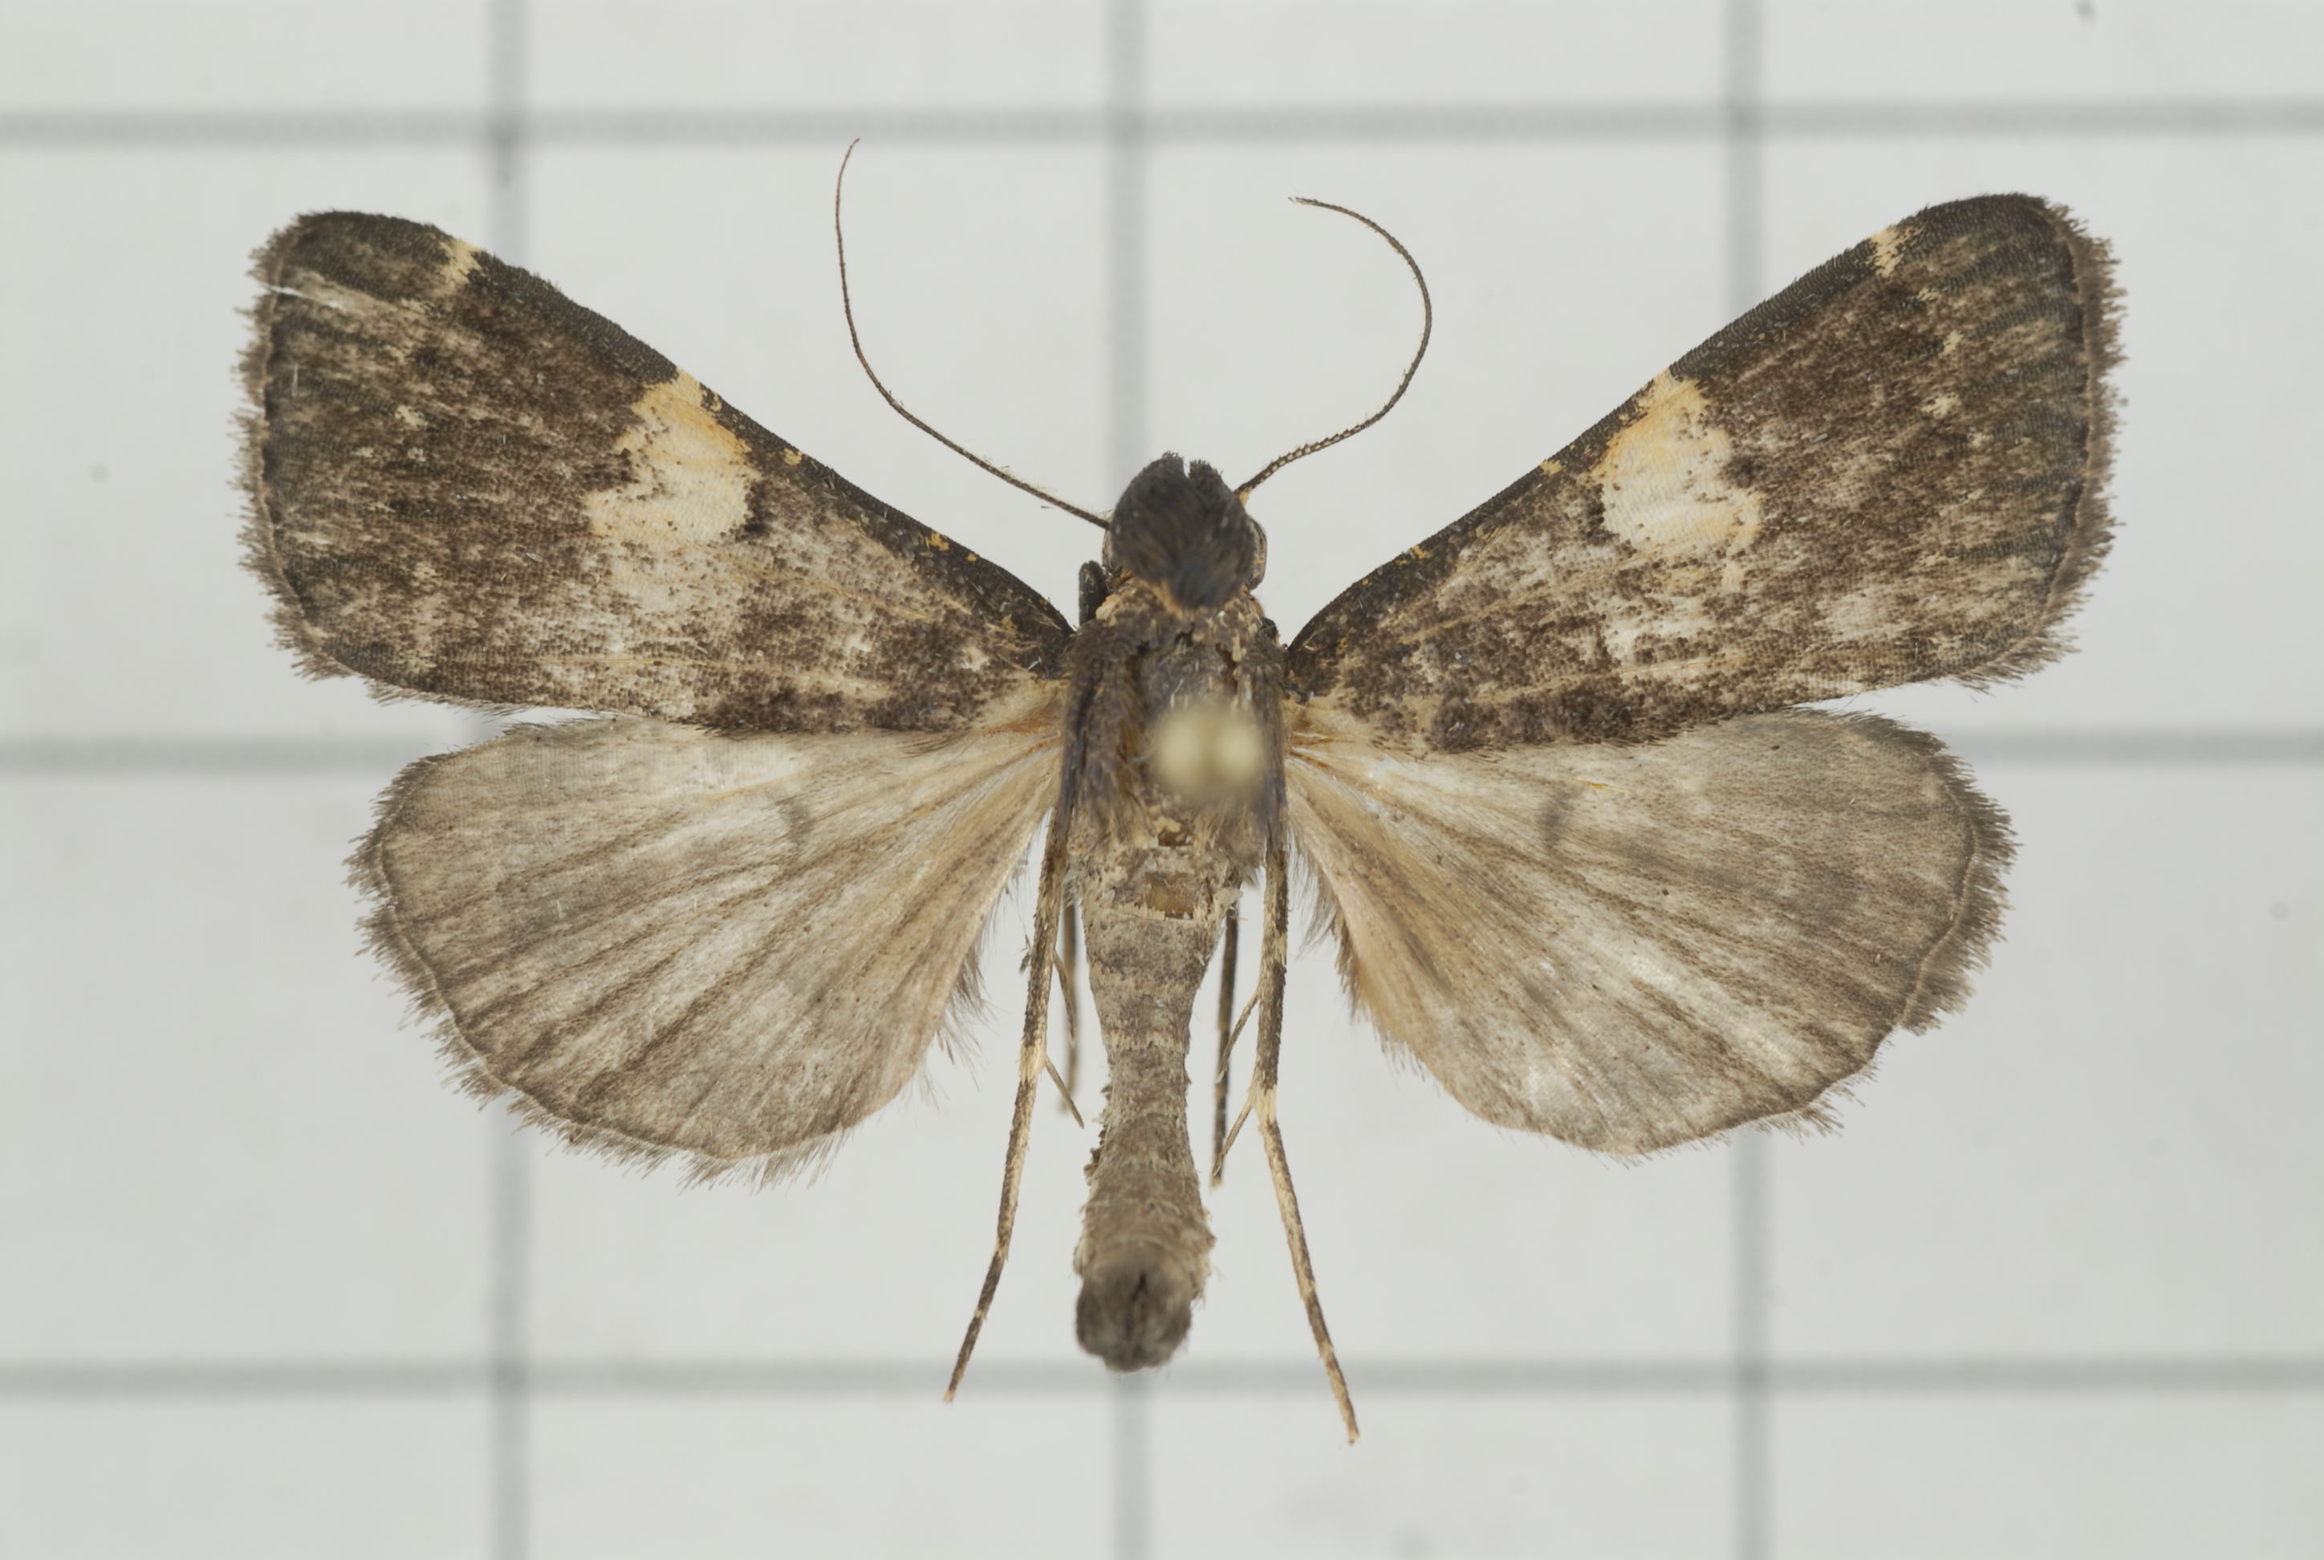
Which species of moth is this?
Hydrillodes gravatalis
